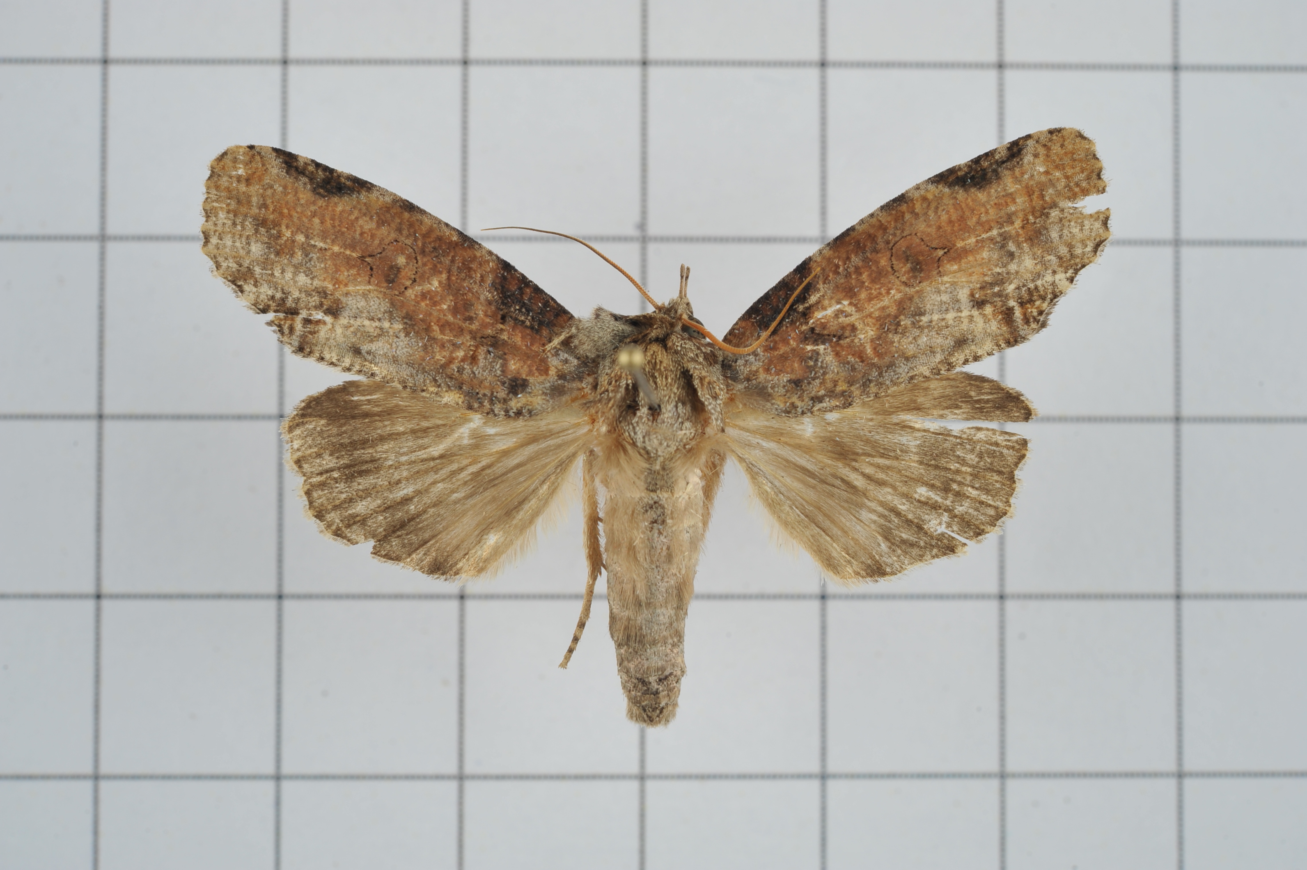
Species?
Gadirtha fusca
